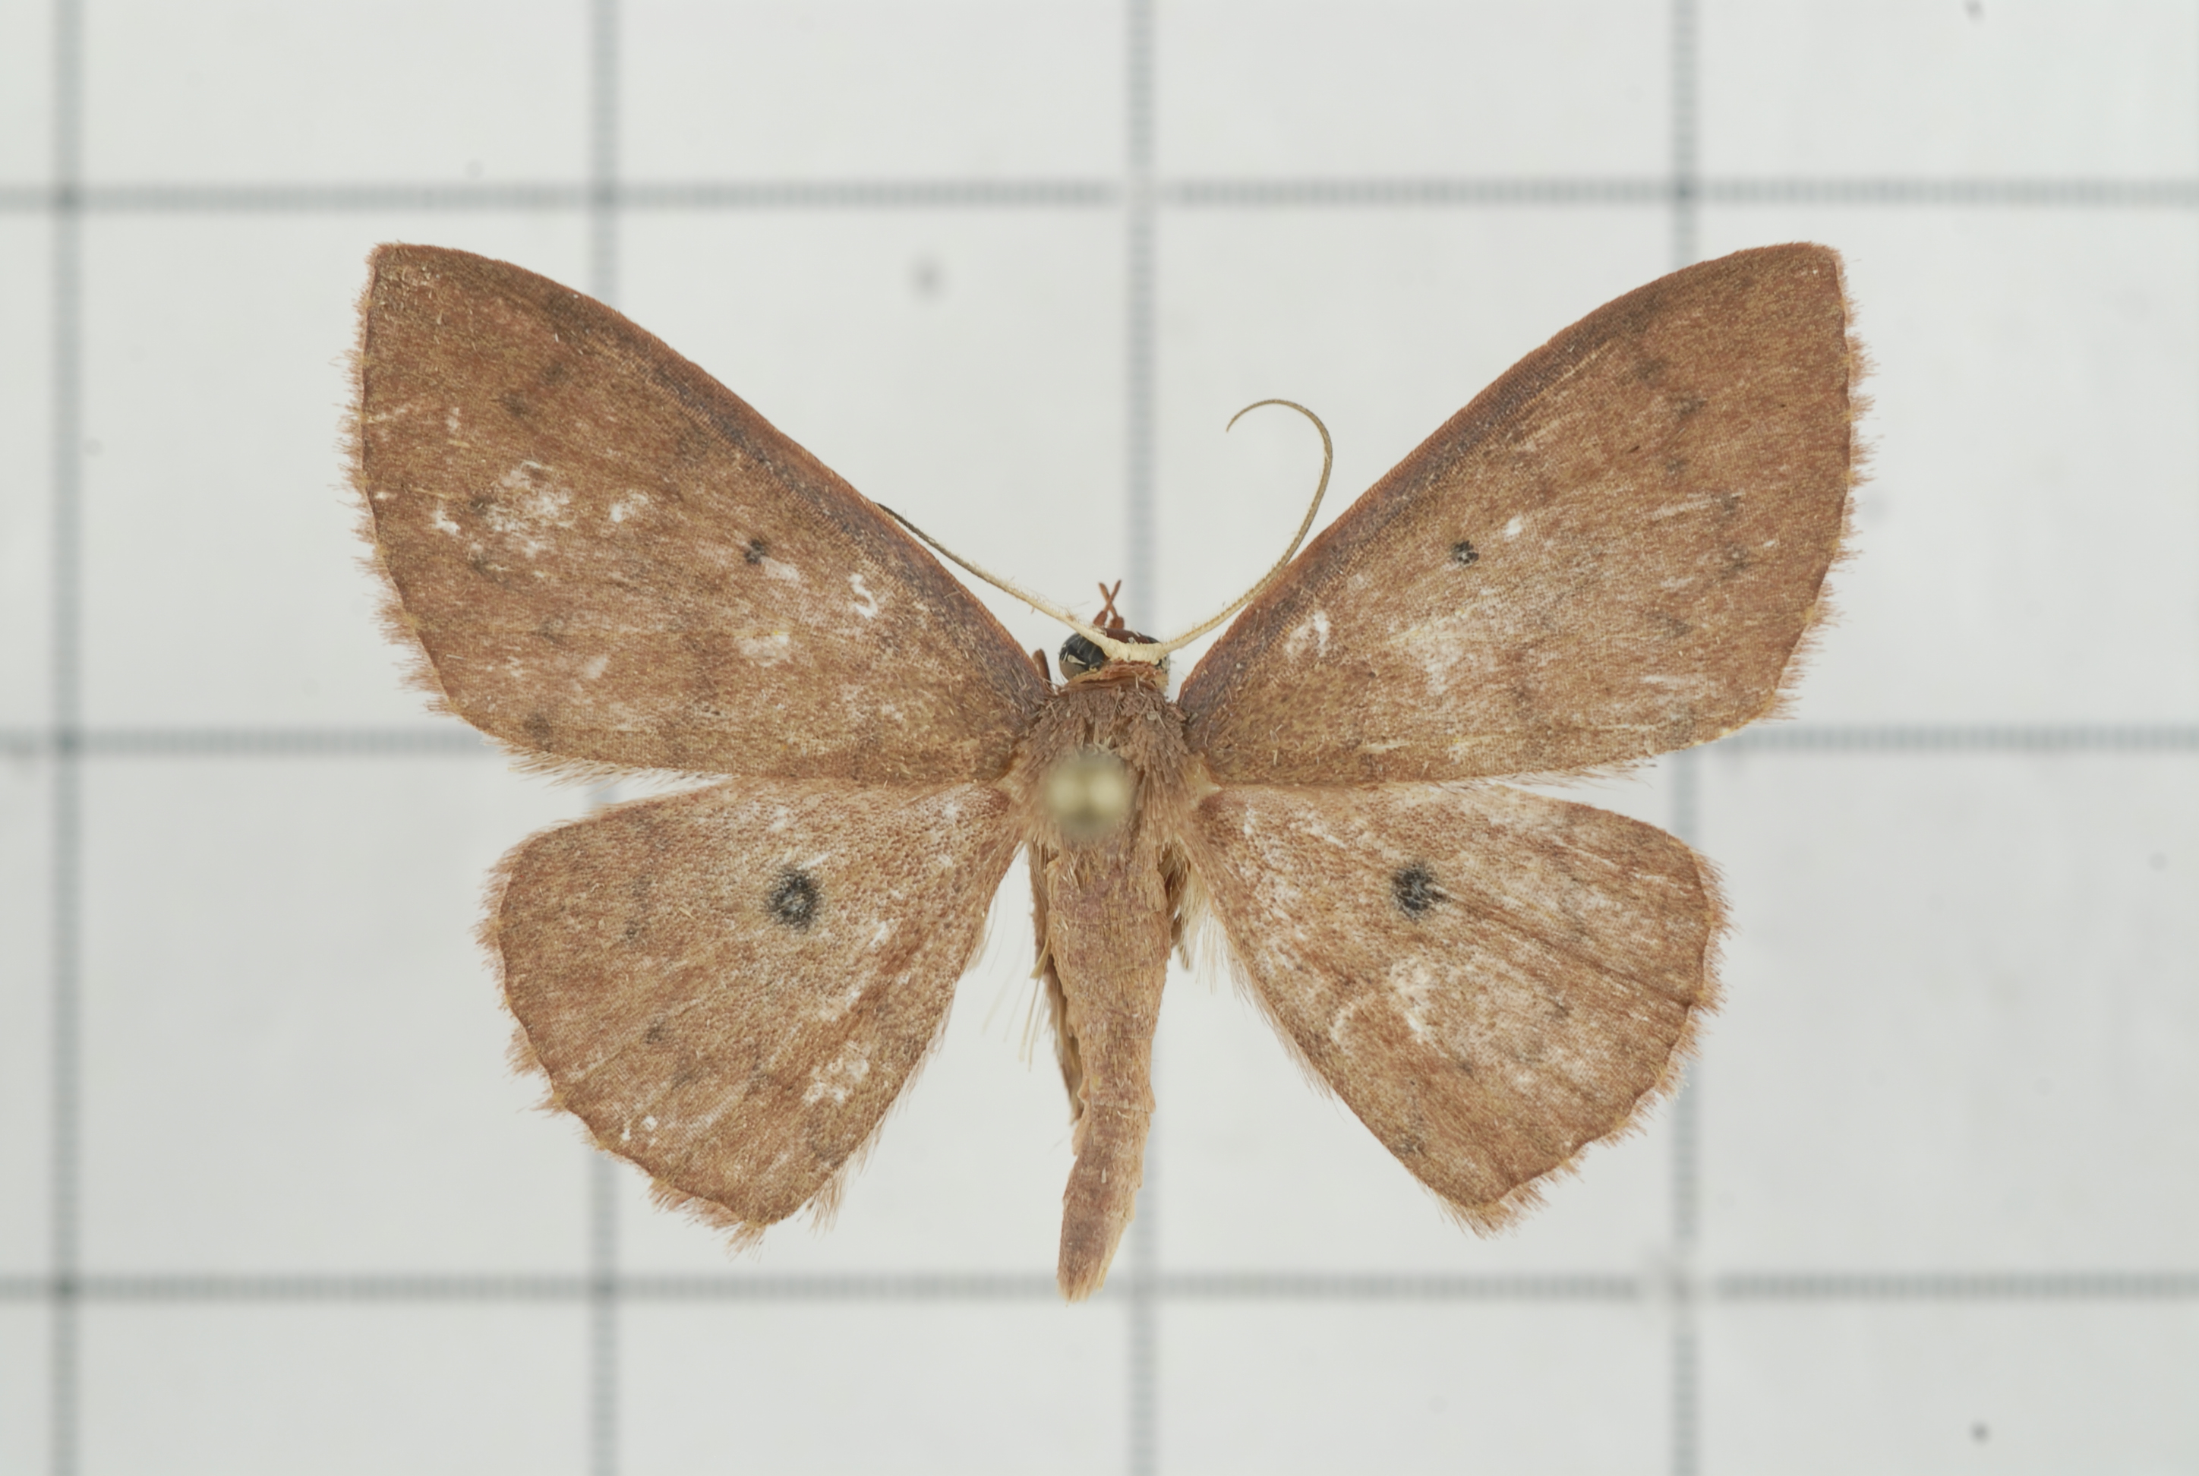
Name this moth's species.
Organopoda carnearia carnearia
